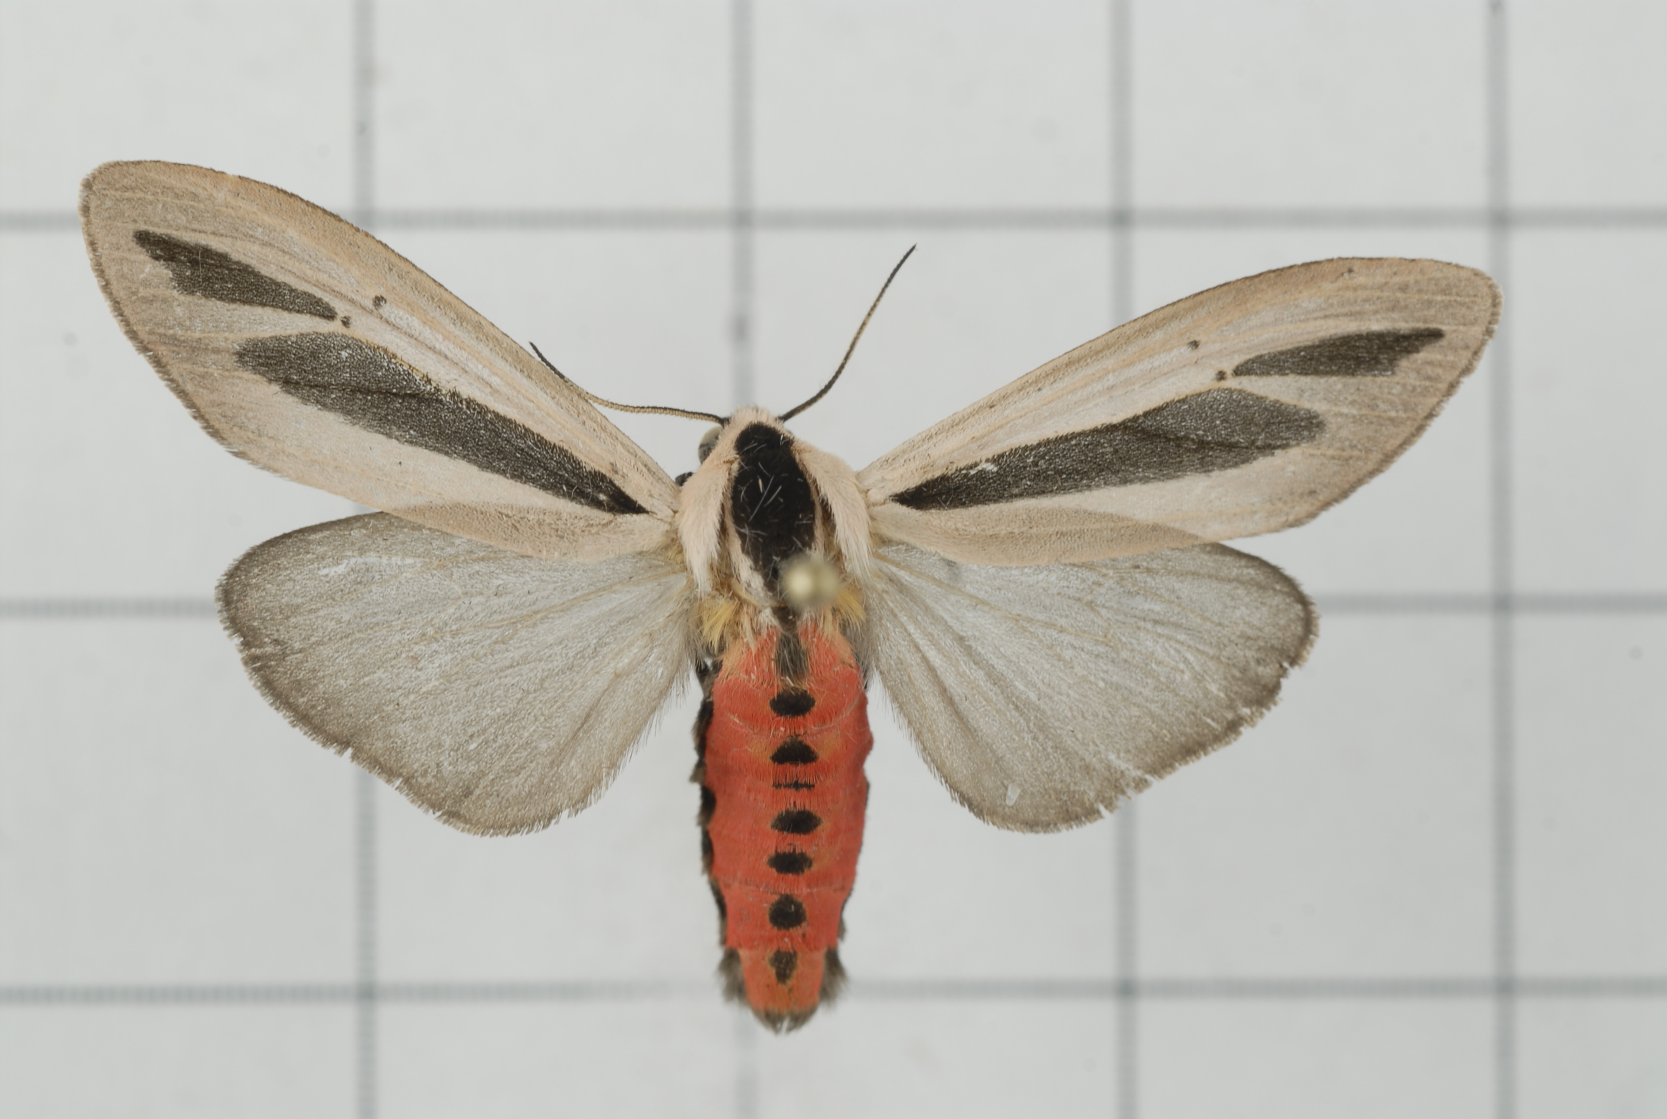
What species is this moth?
Creatonotos gangis
